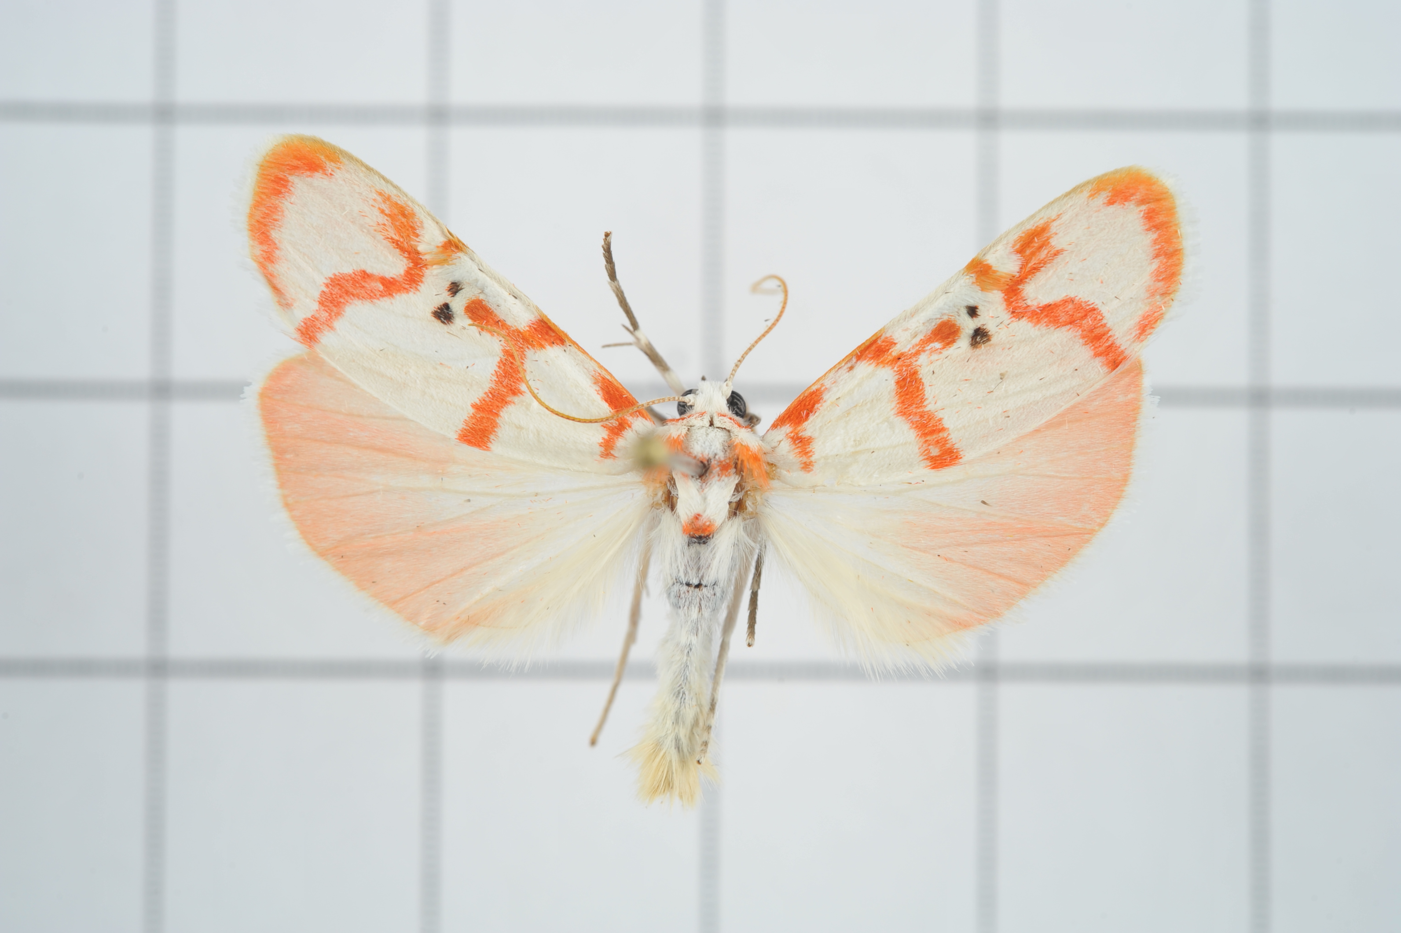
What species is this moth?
Cyana hamata hamata
